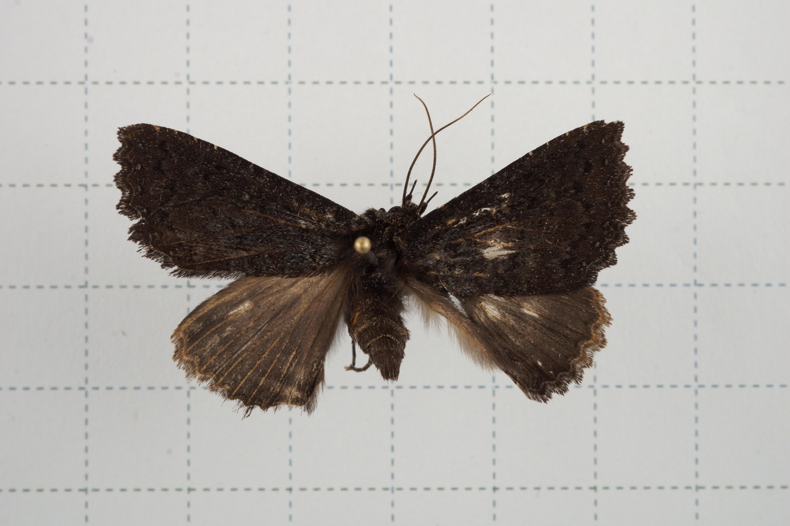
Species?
Hypersypnoides submarginata submarginata
